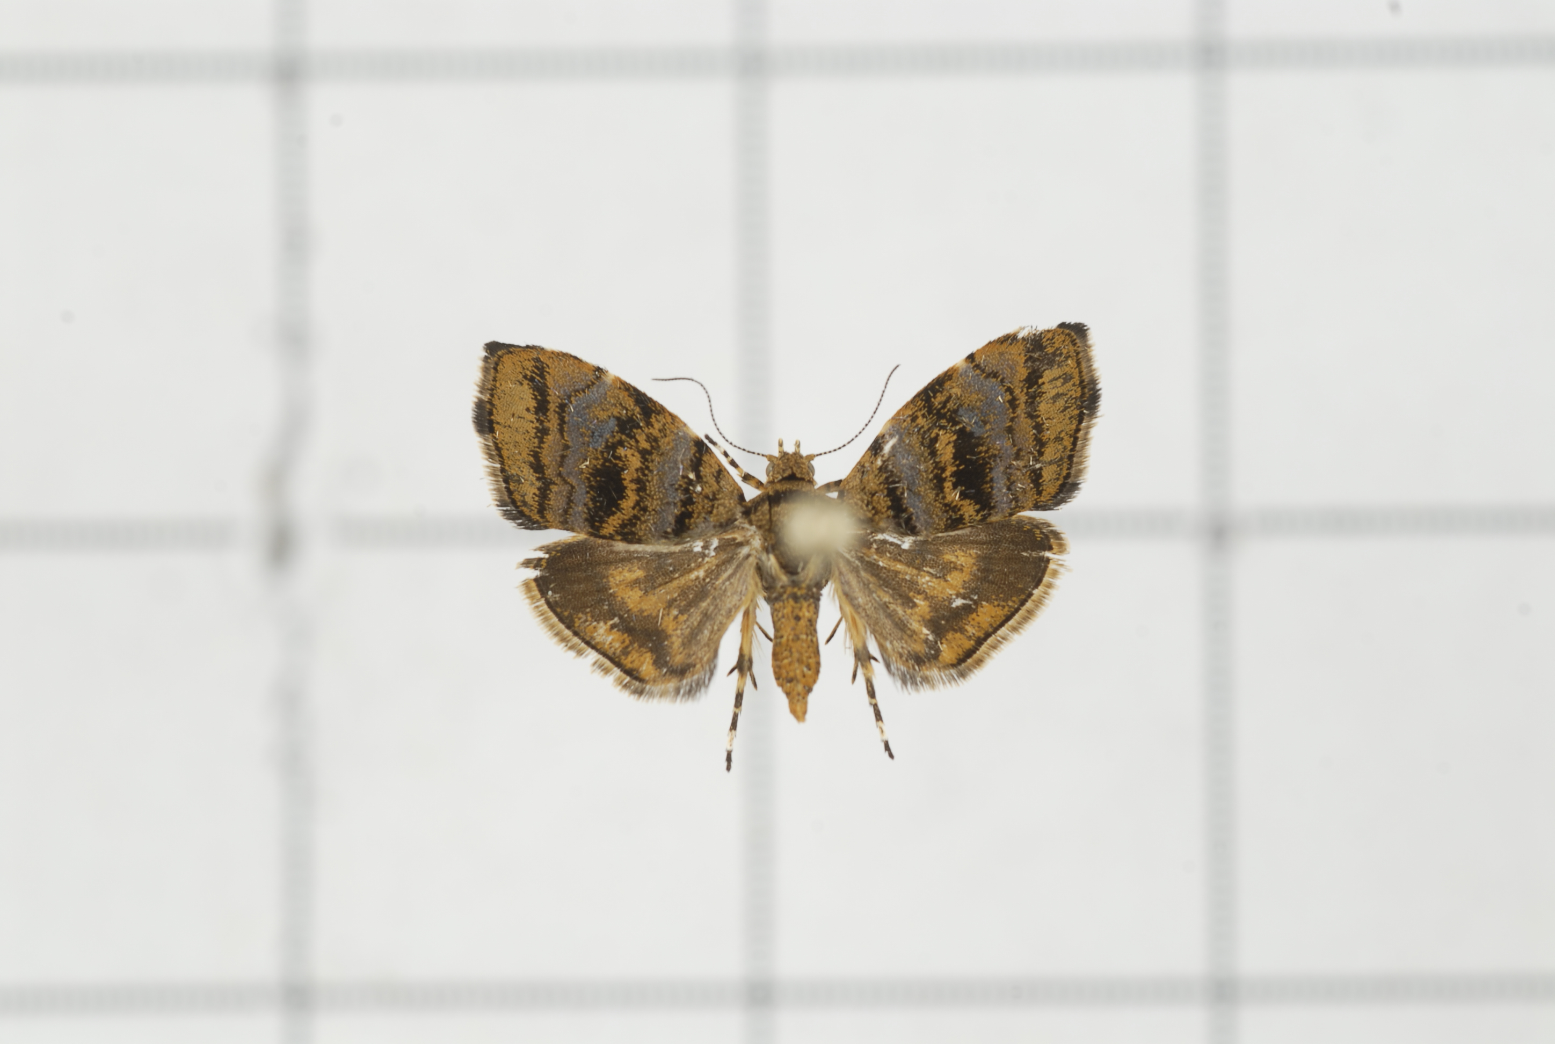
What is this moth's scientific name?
Choreutis amethystodes
